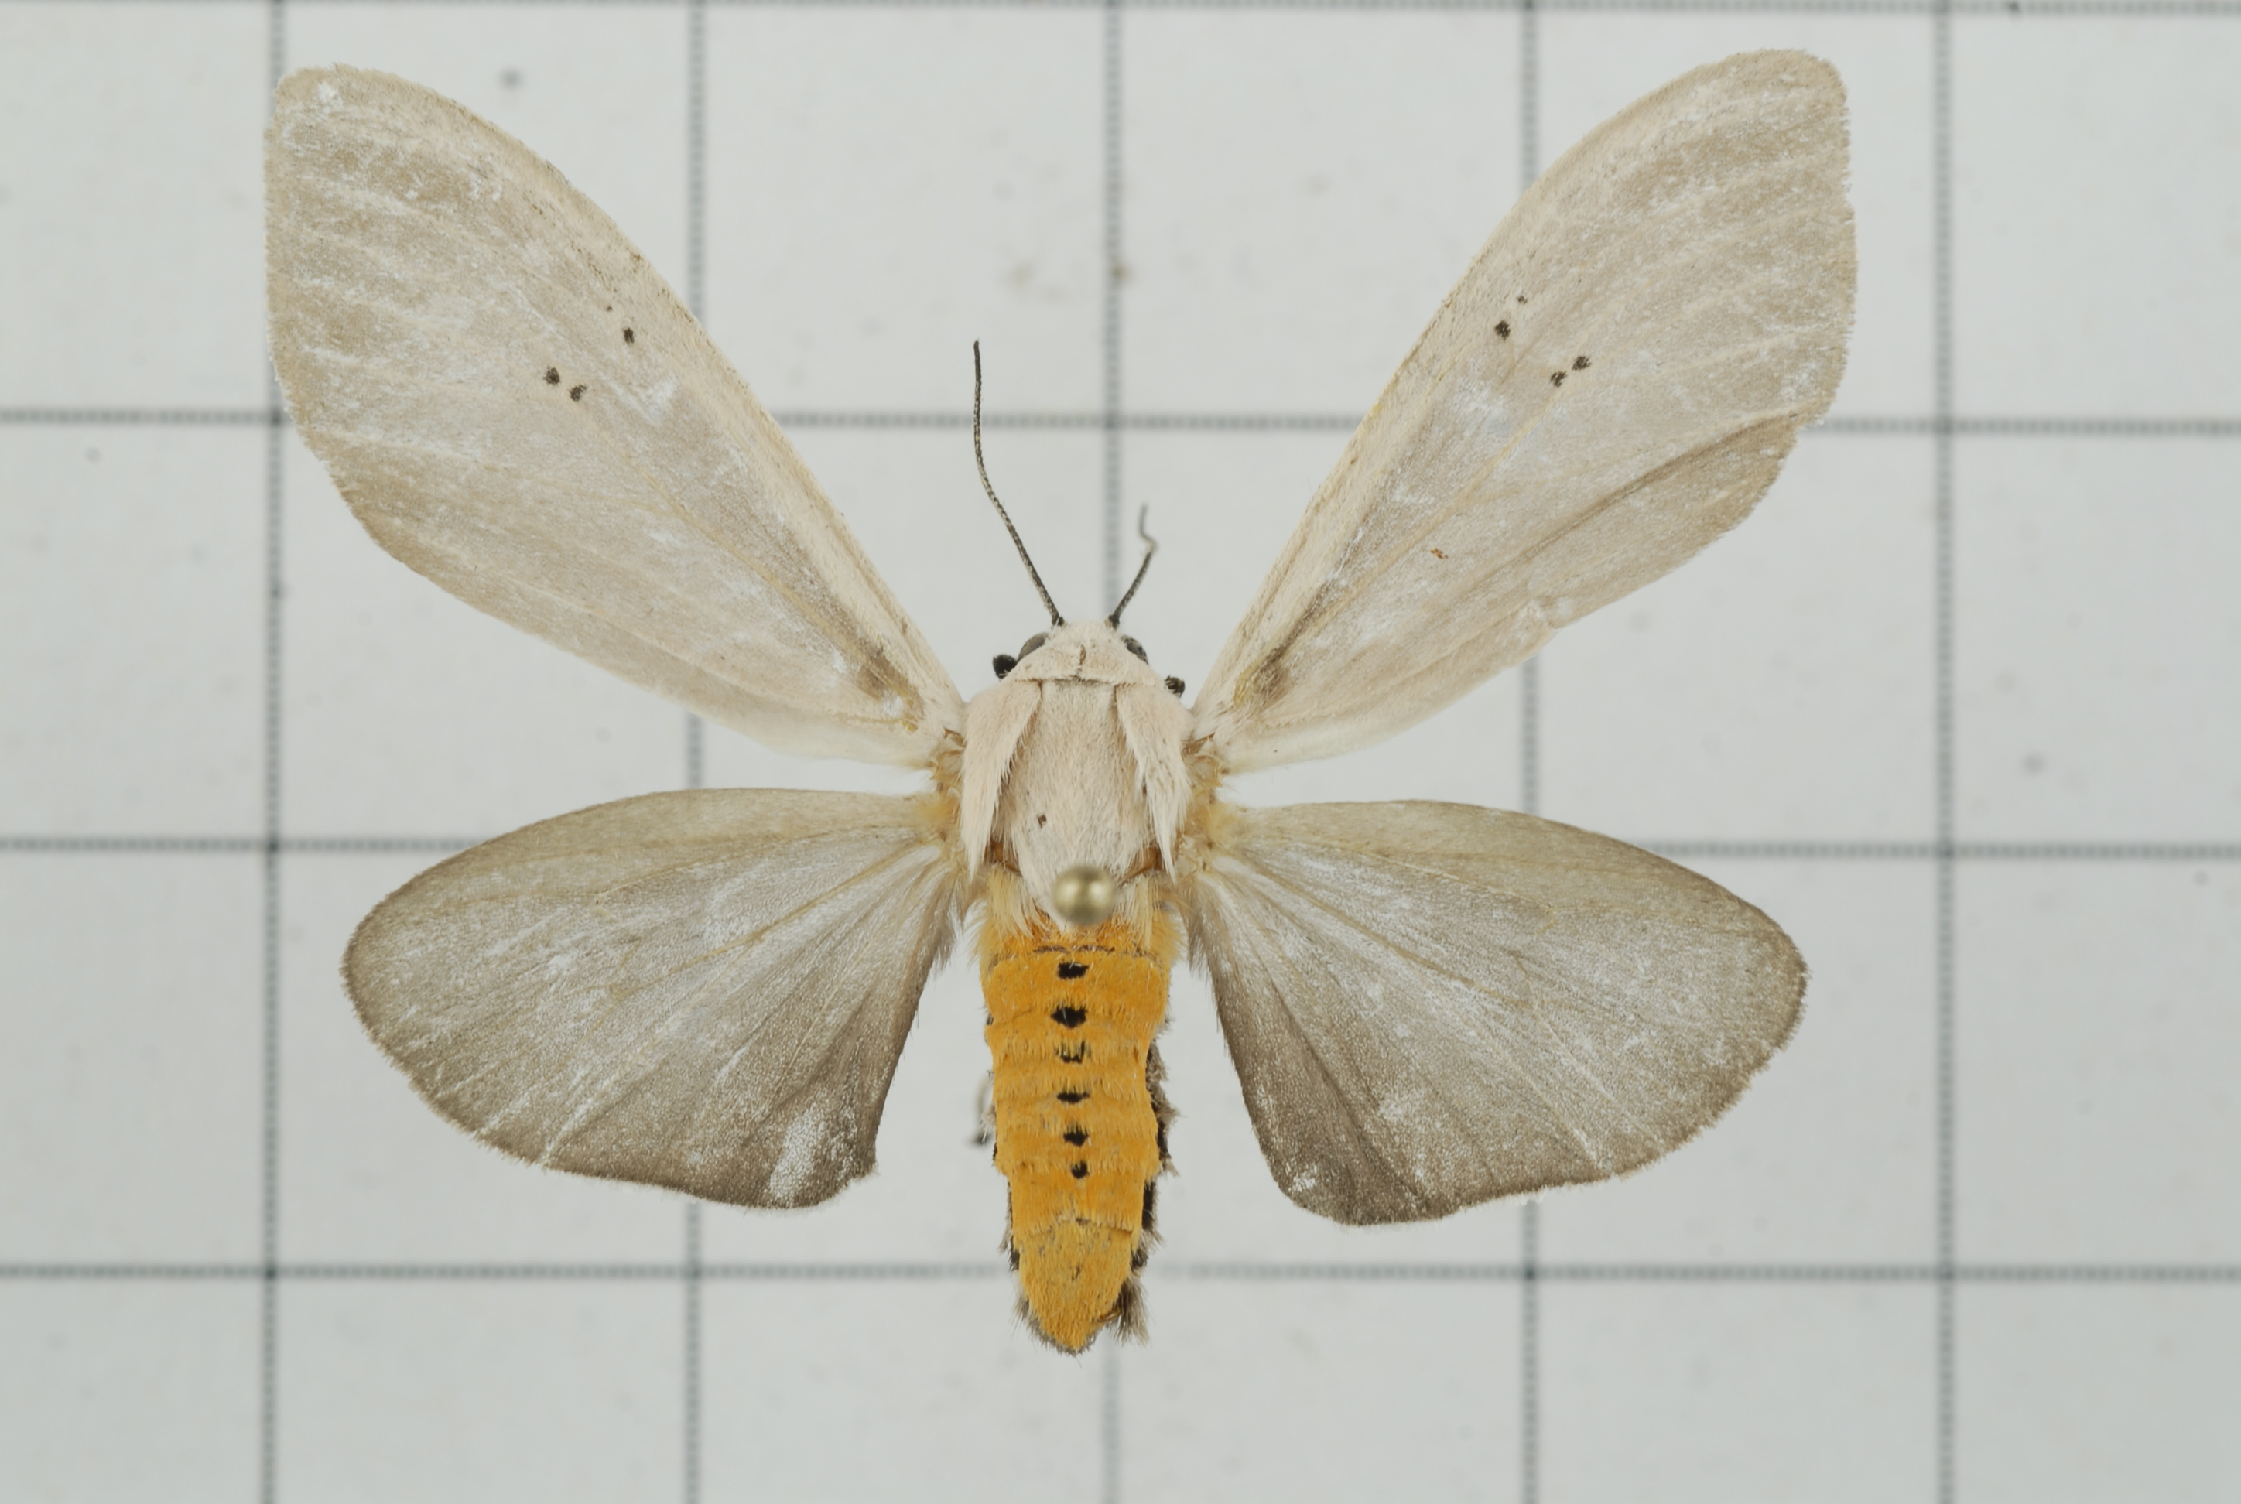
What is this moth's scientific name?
Creatonotos transiens koni
